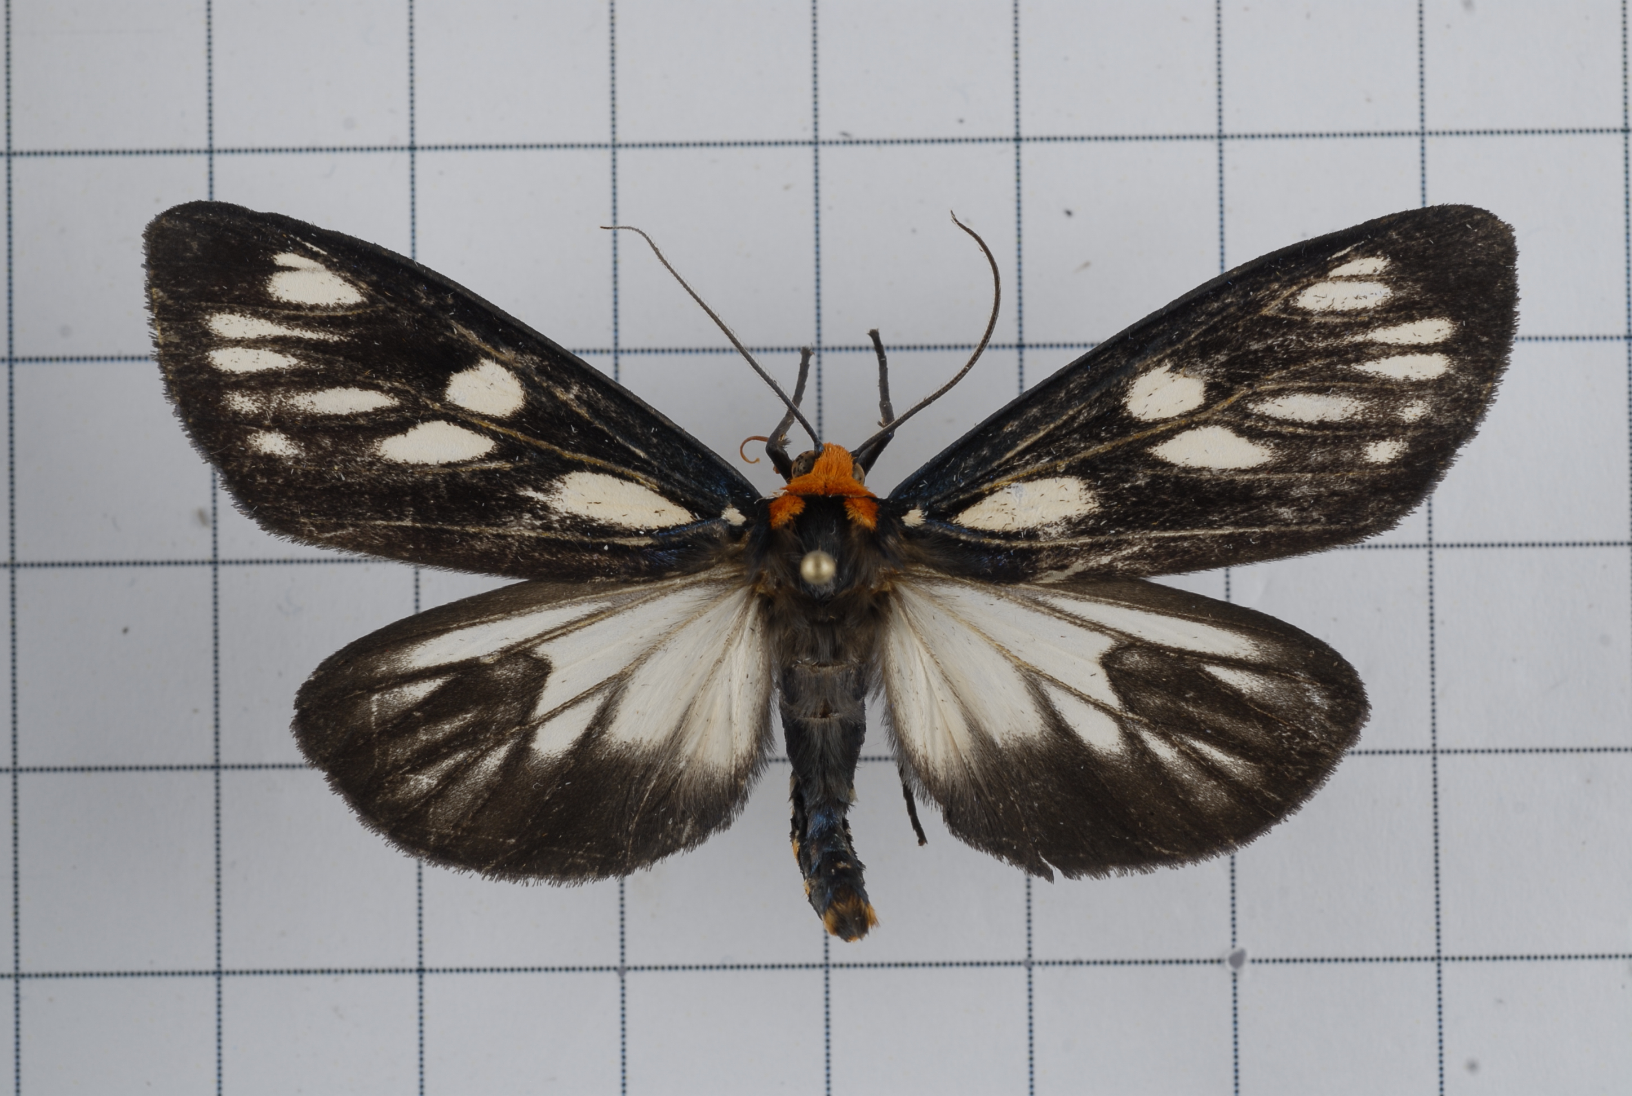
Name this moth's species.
Macrobrochis gigas
